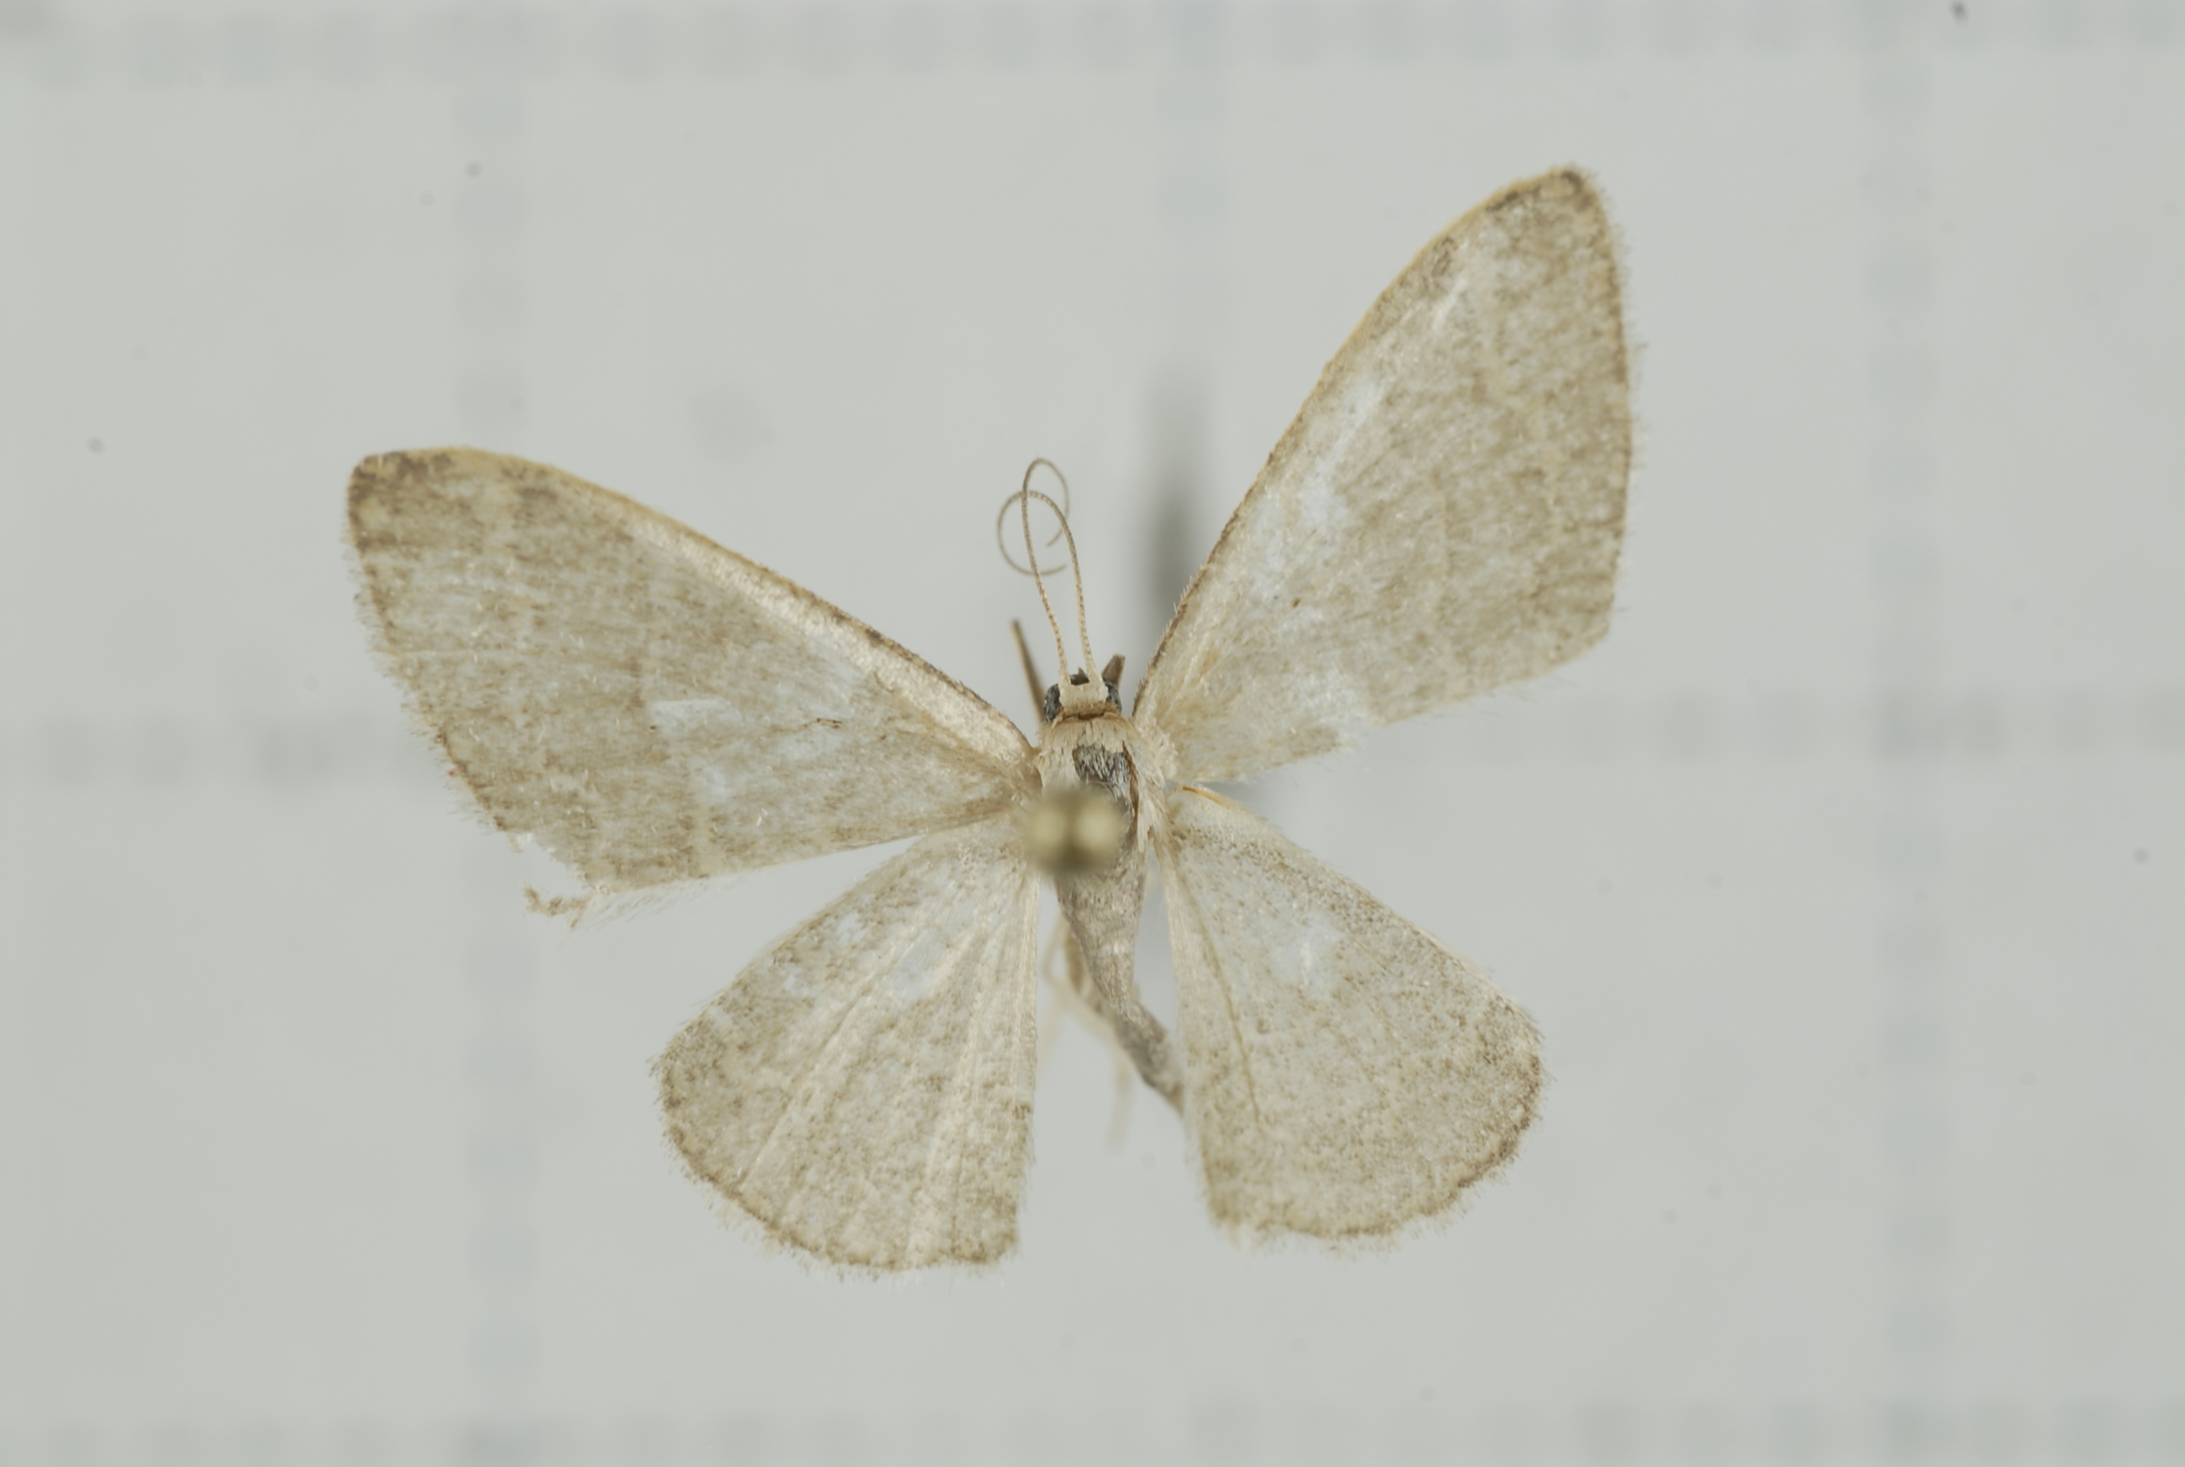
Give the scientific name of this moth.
Lophophleps purpurea
